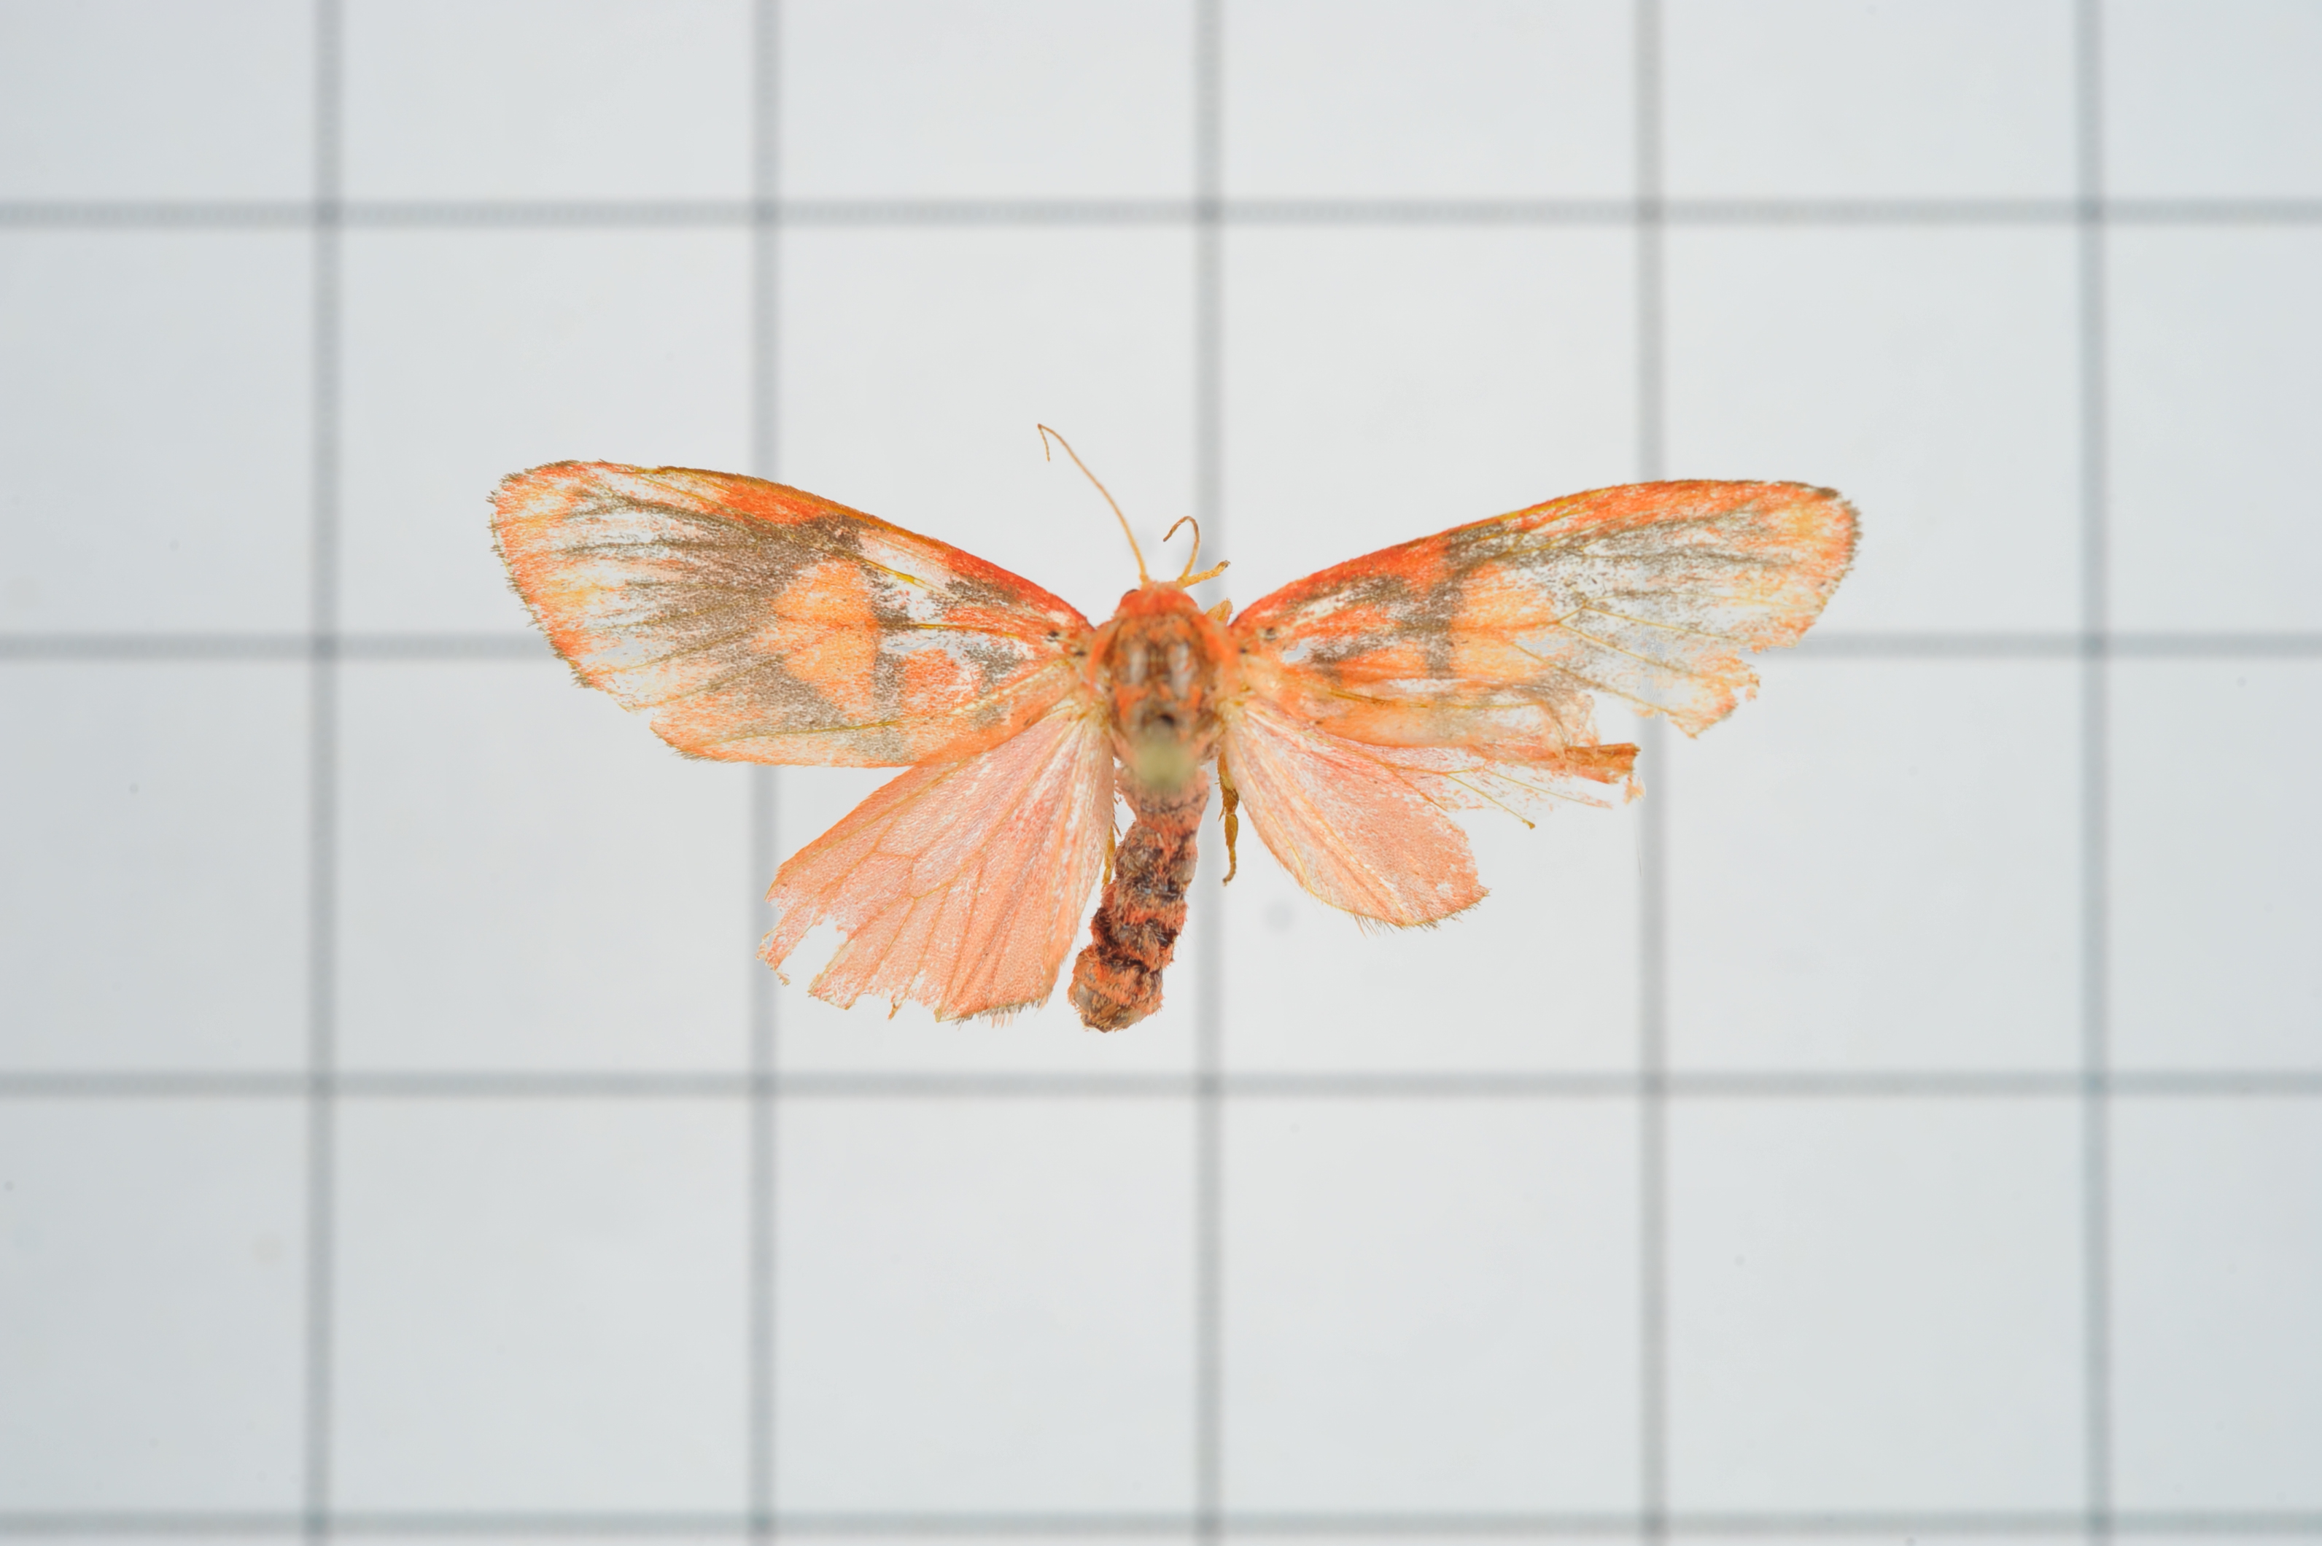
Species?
Matsumursine horishanella
